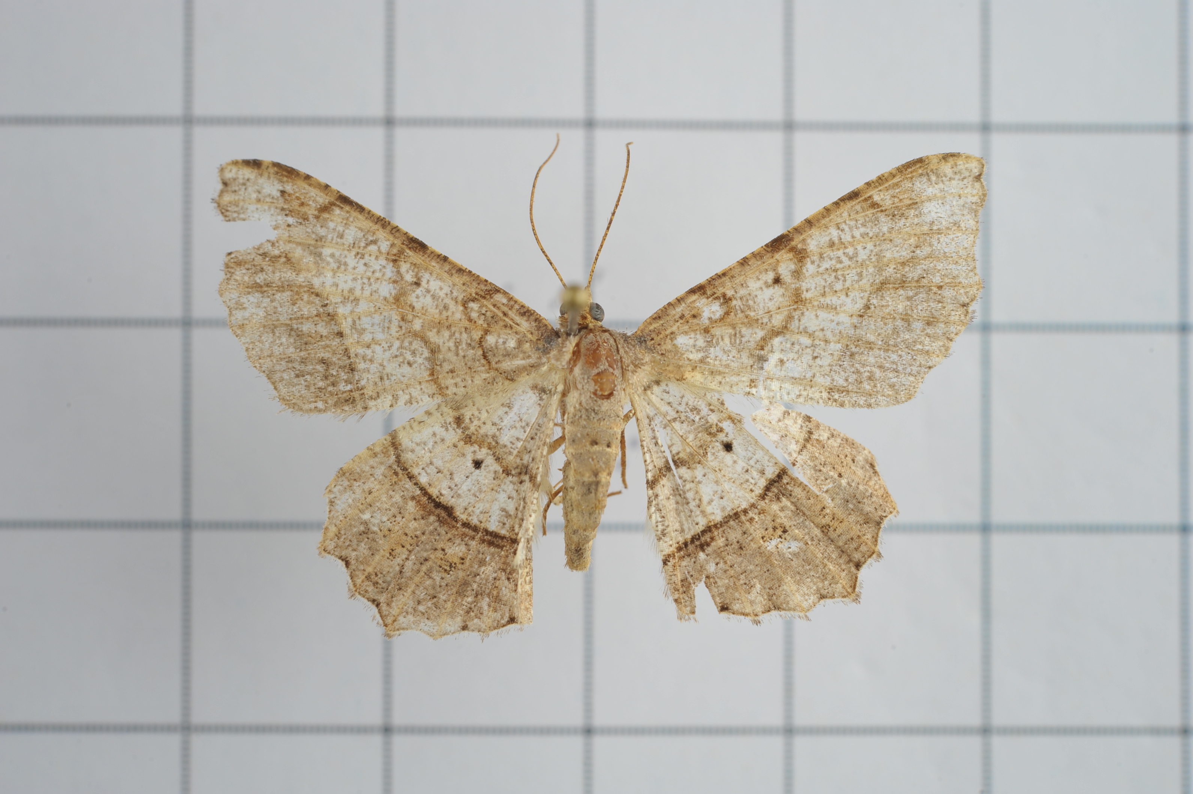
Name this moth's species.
Chiasmia monticolaria notia
